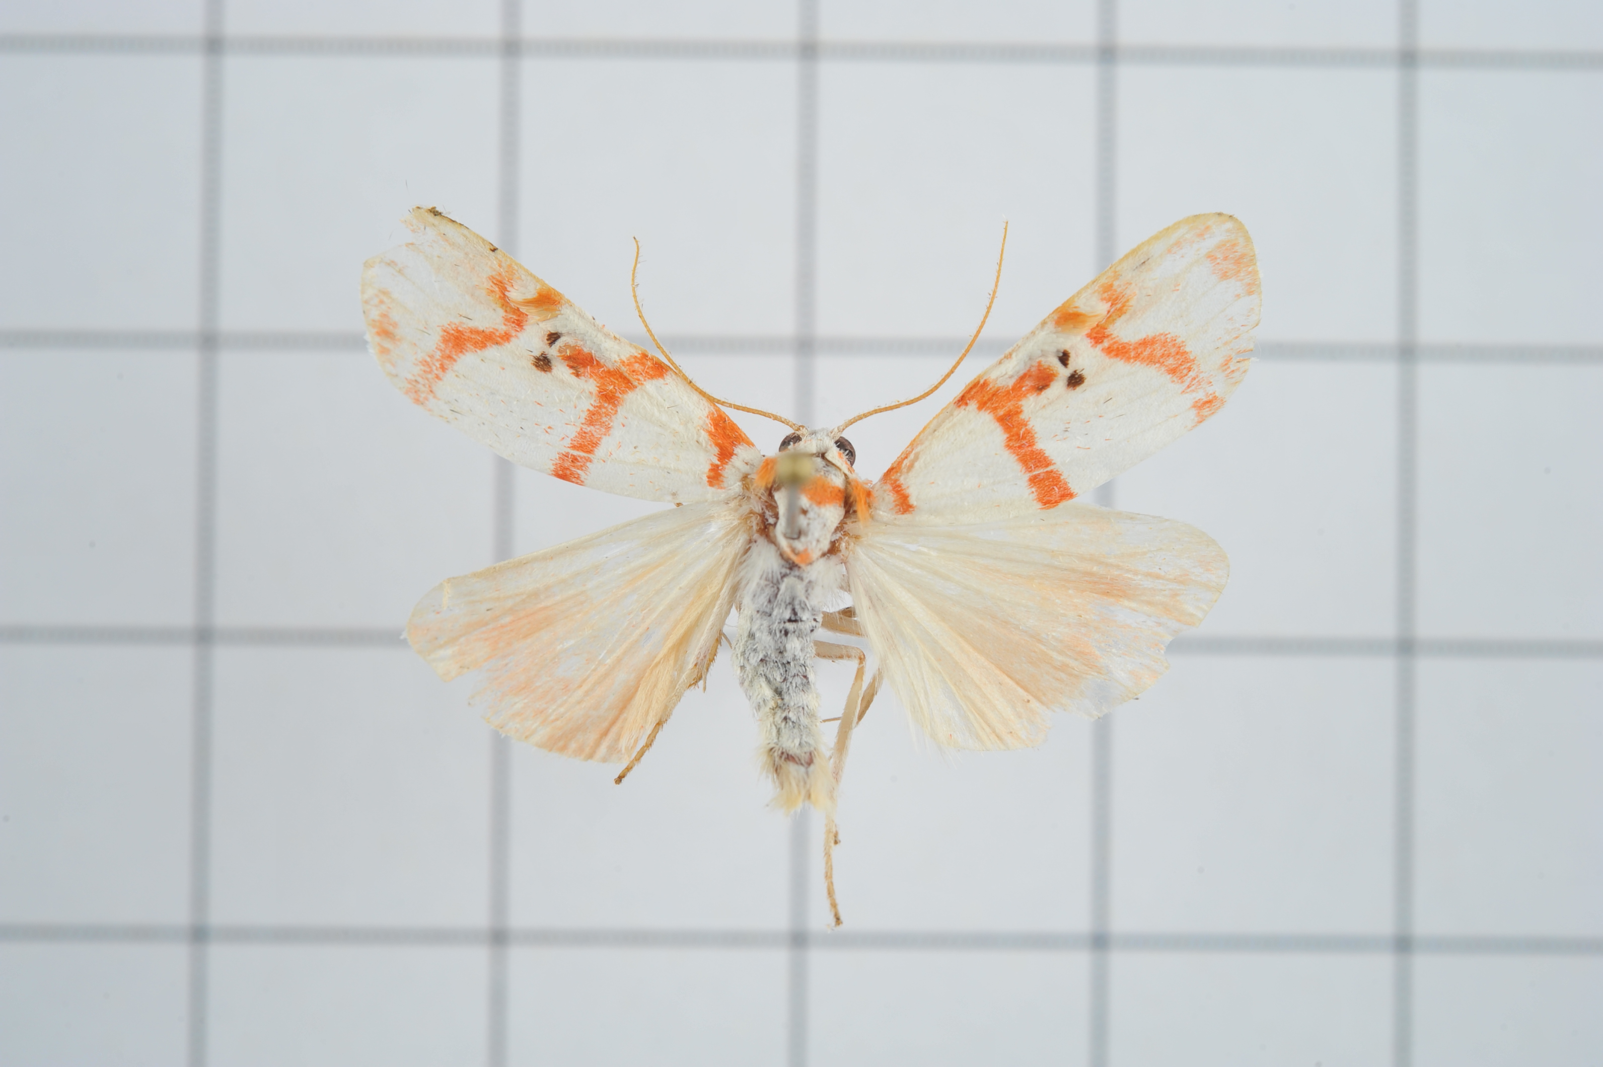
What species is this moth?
Cyana hamata hamata
